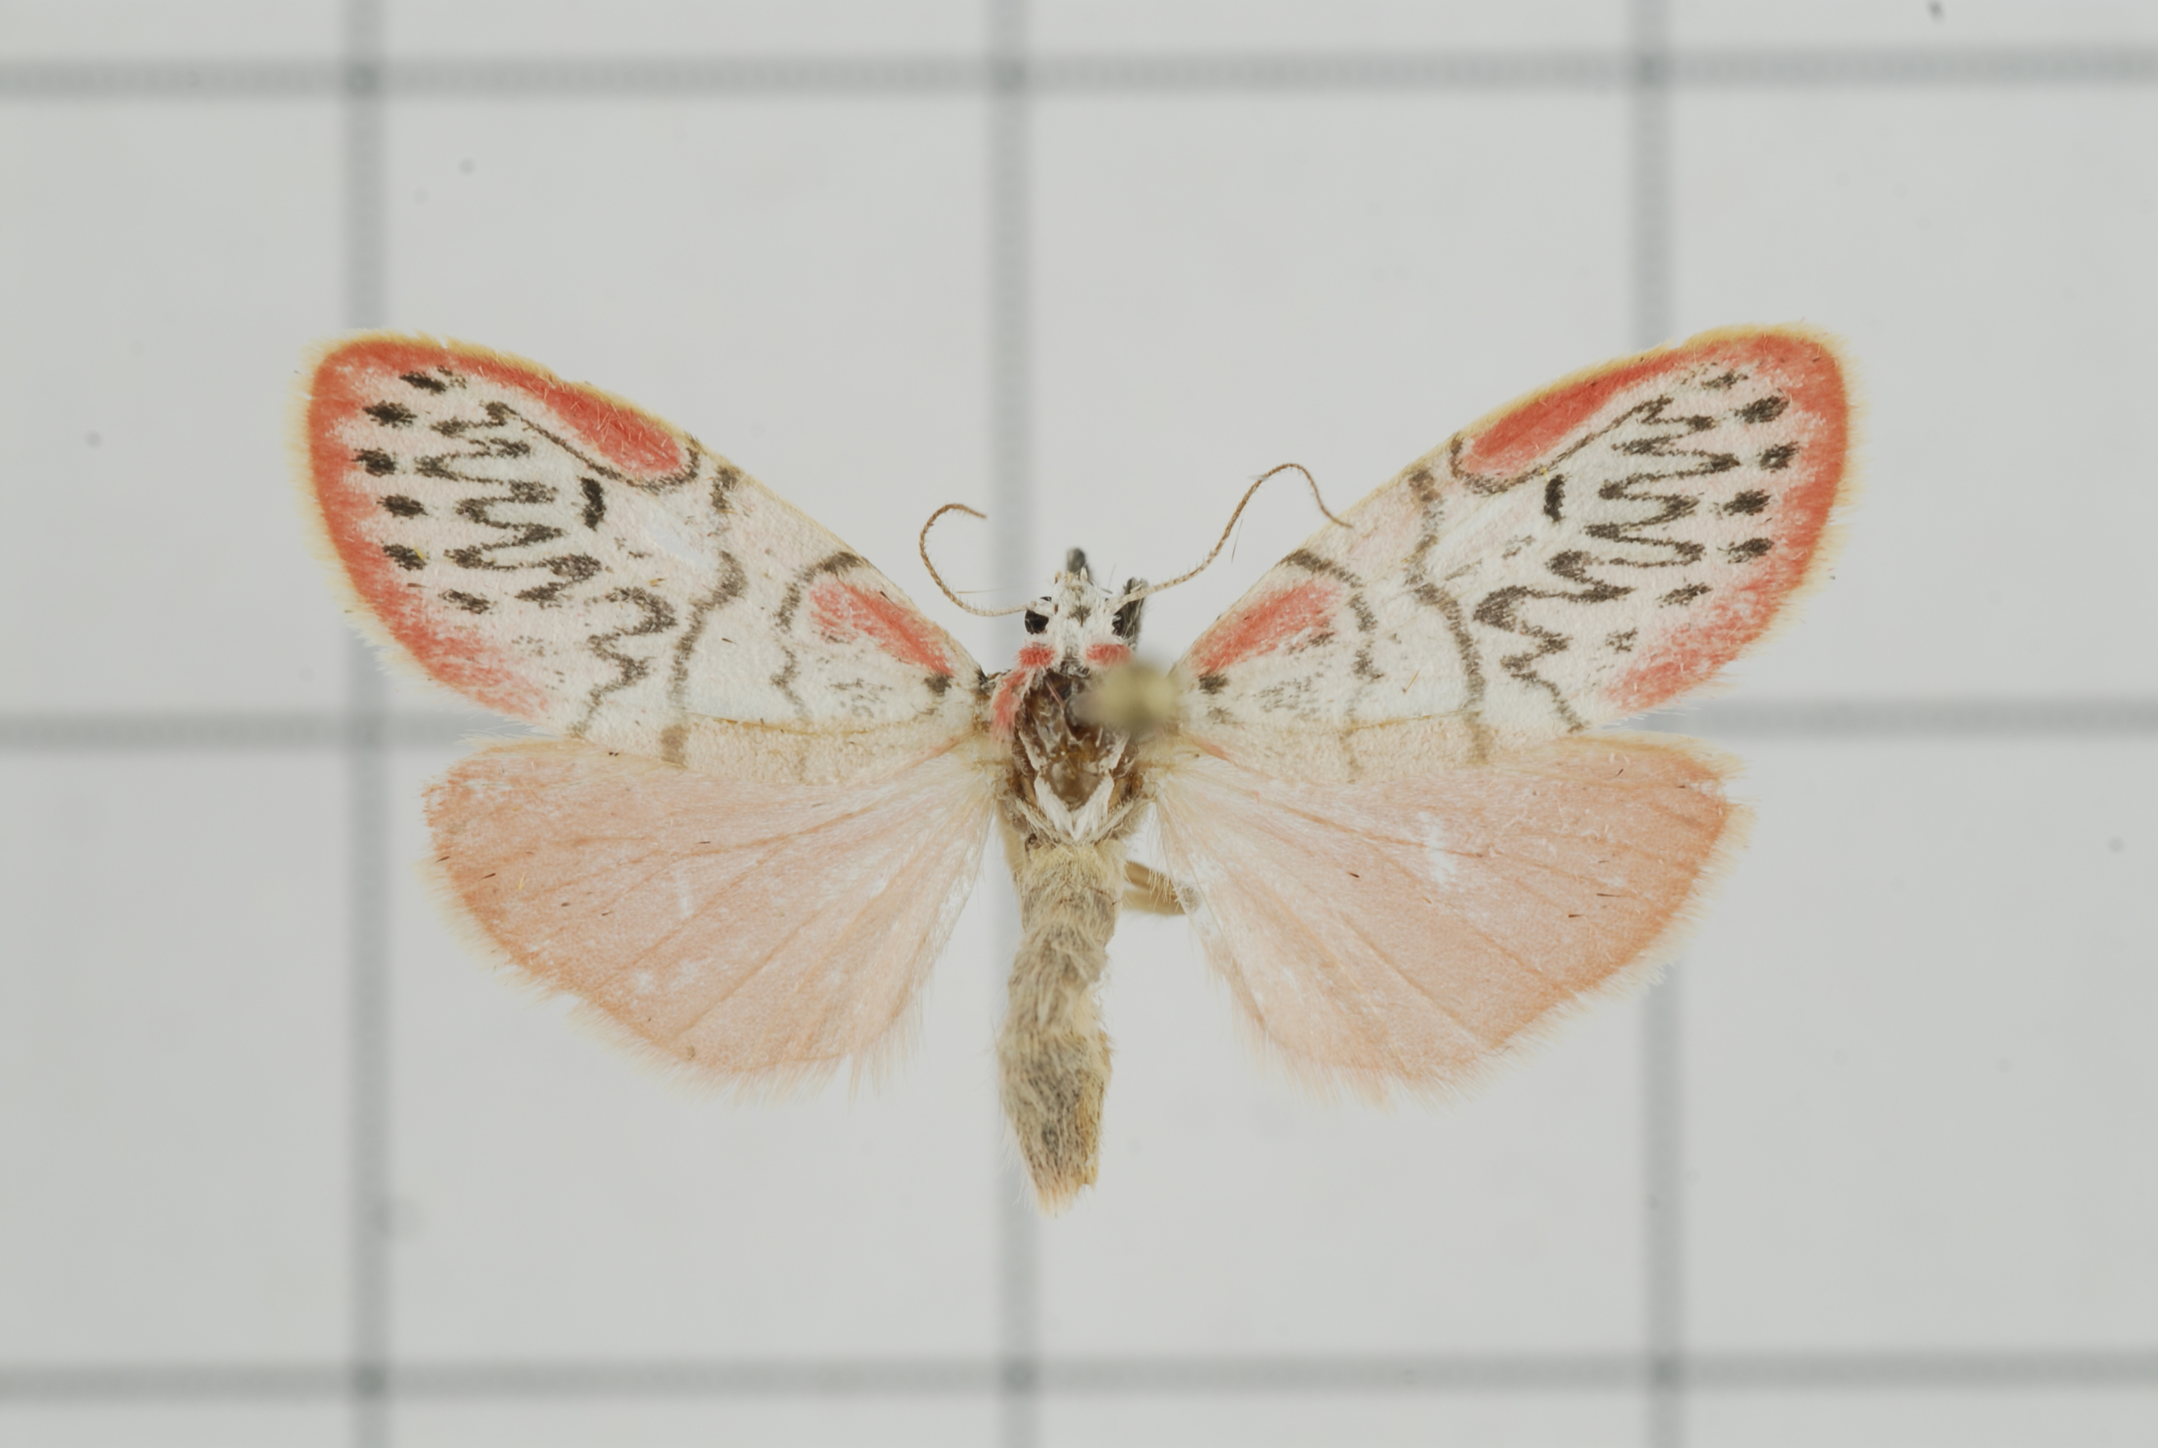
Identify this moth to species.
Miltochrista ziczac
